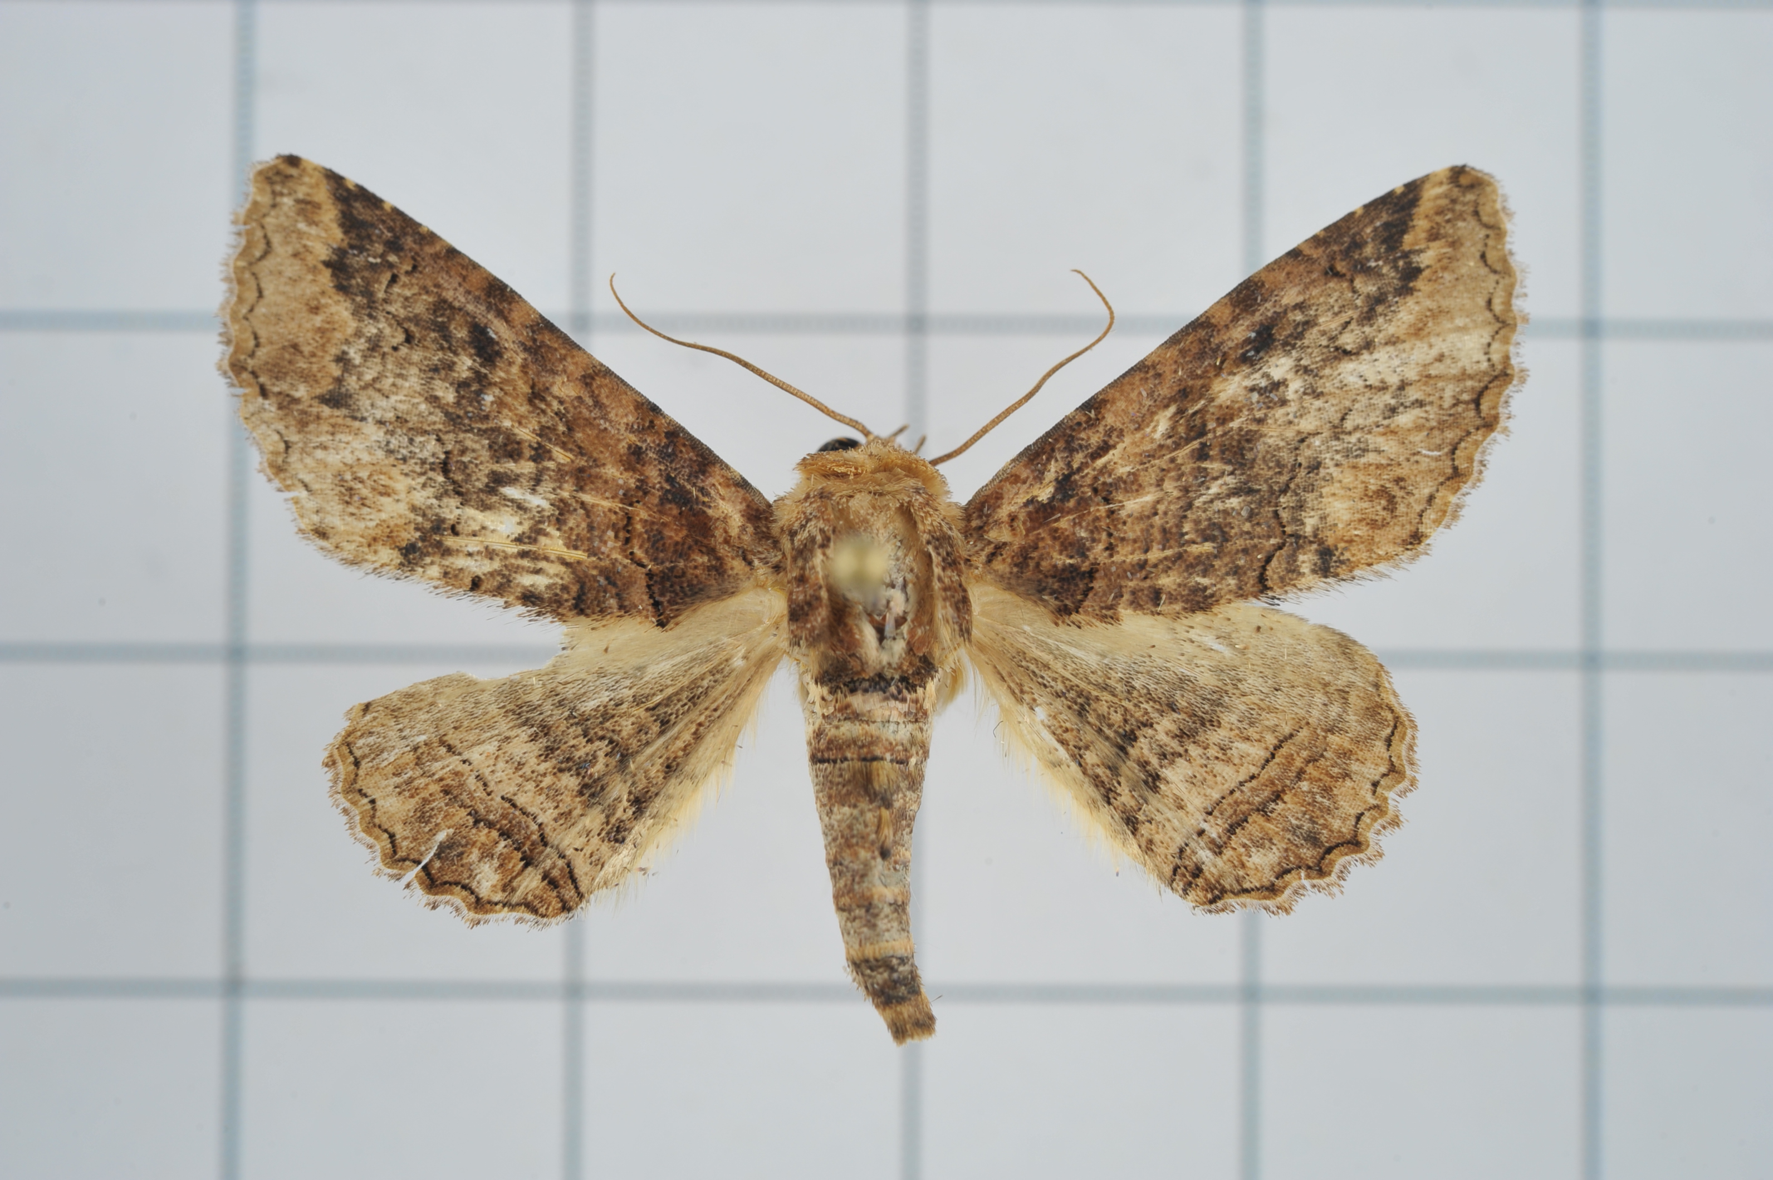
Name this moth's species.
Pericyma cruegeri
